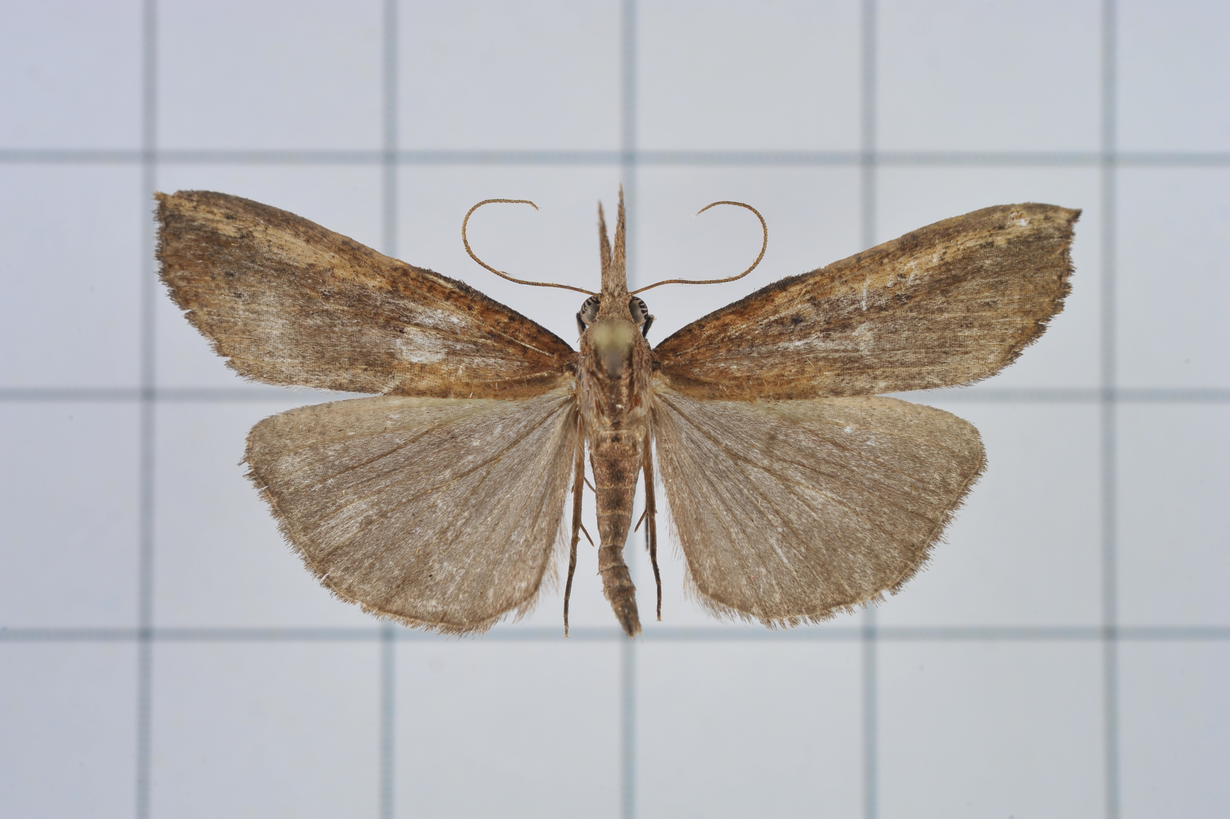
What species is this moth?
Hypena longipennis
